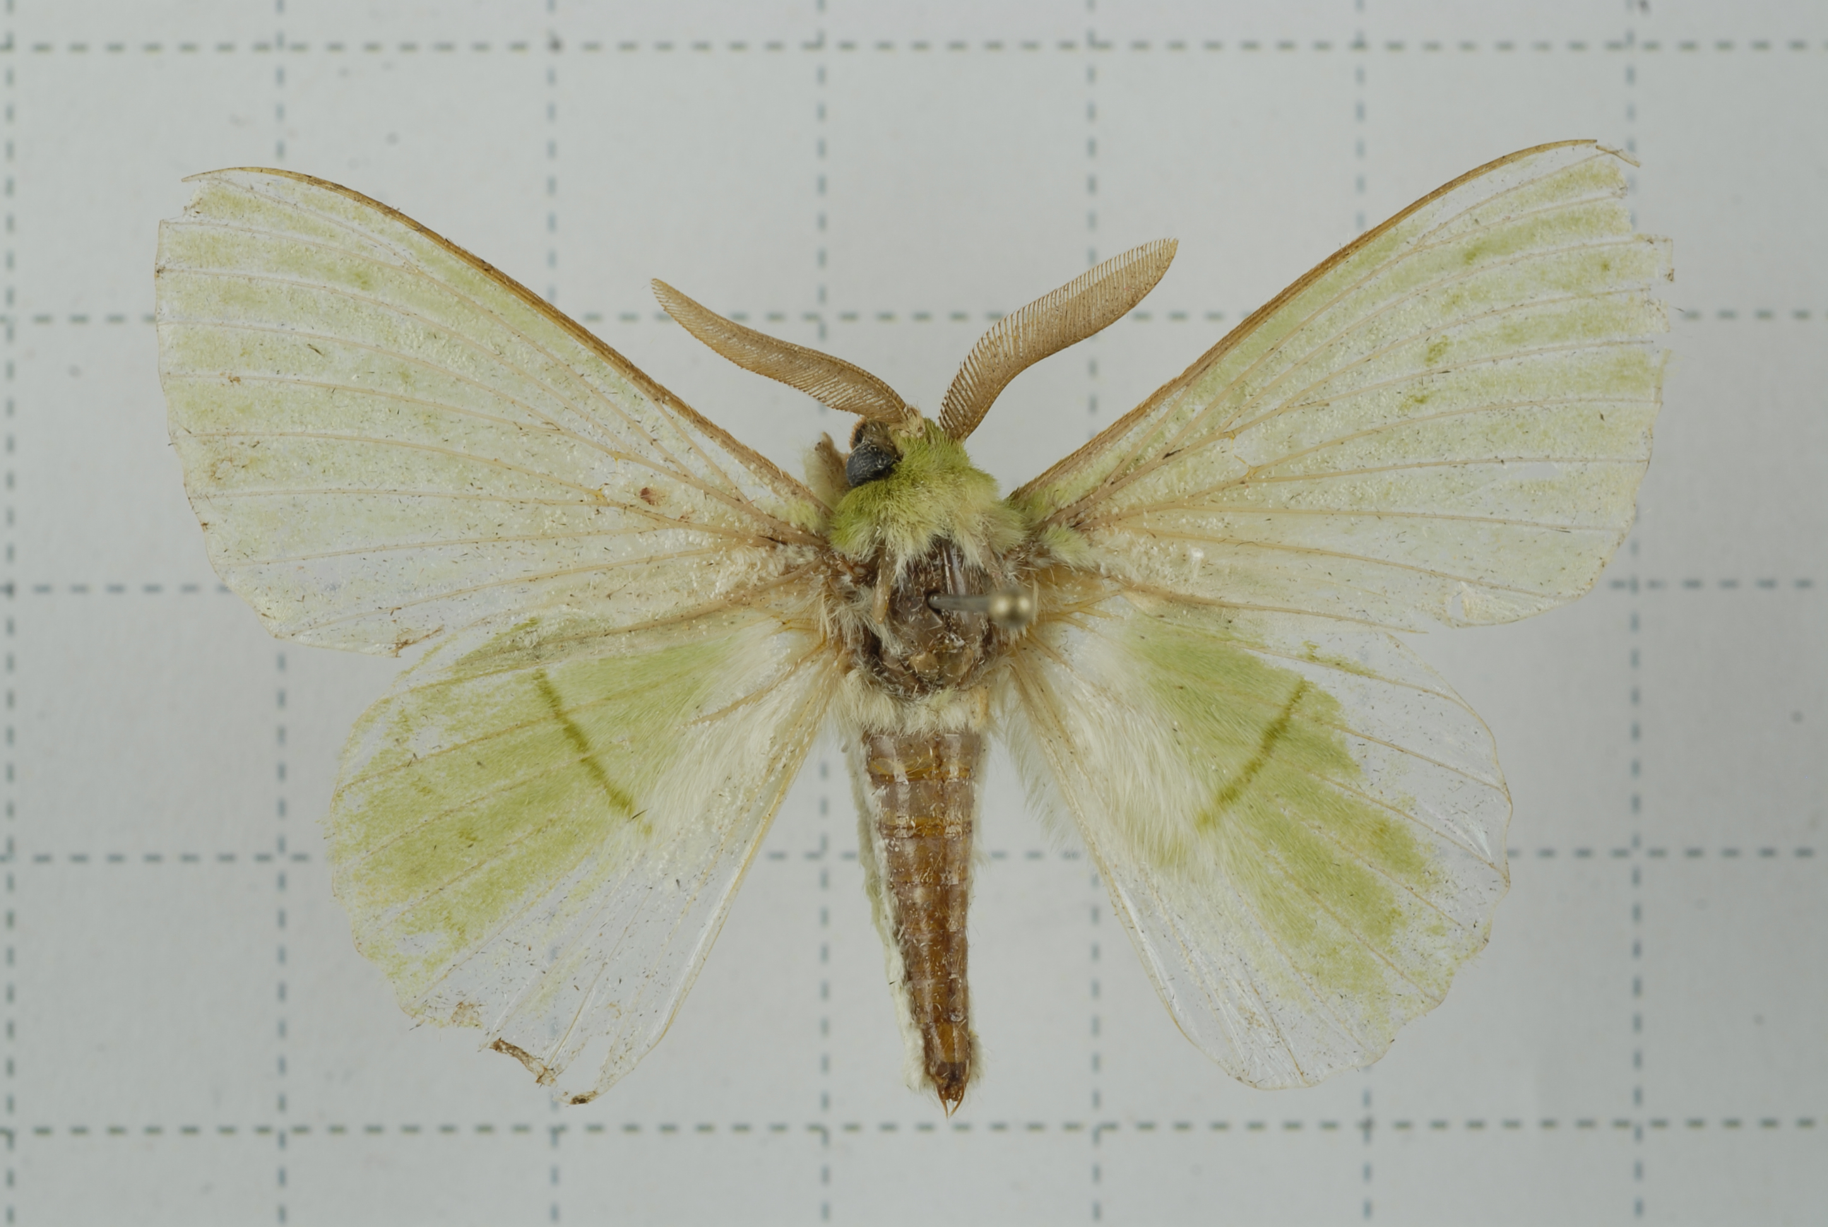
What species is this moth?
Trabala vishnou guttata
